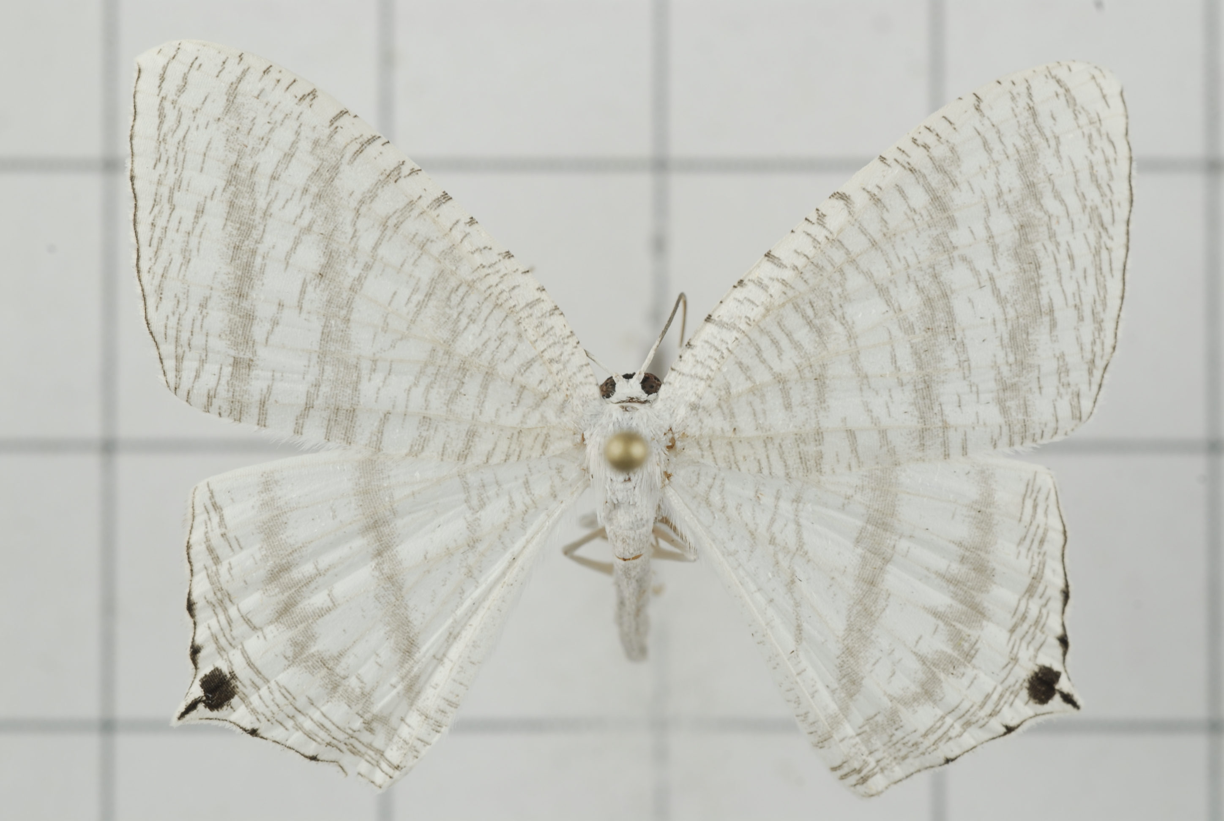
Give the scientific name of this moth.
Micronia aculeata
